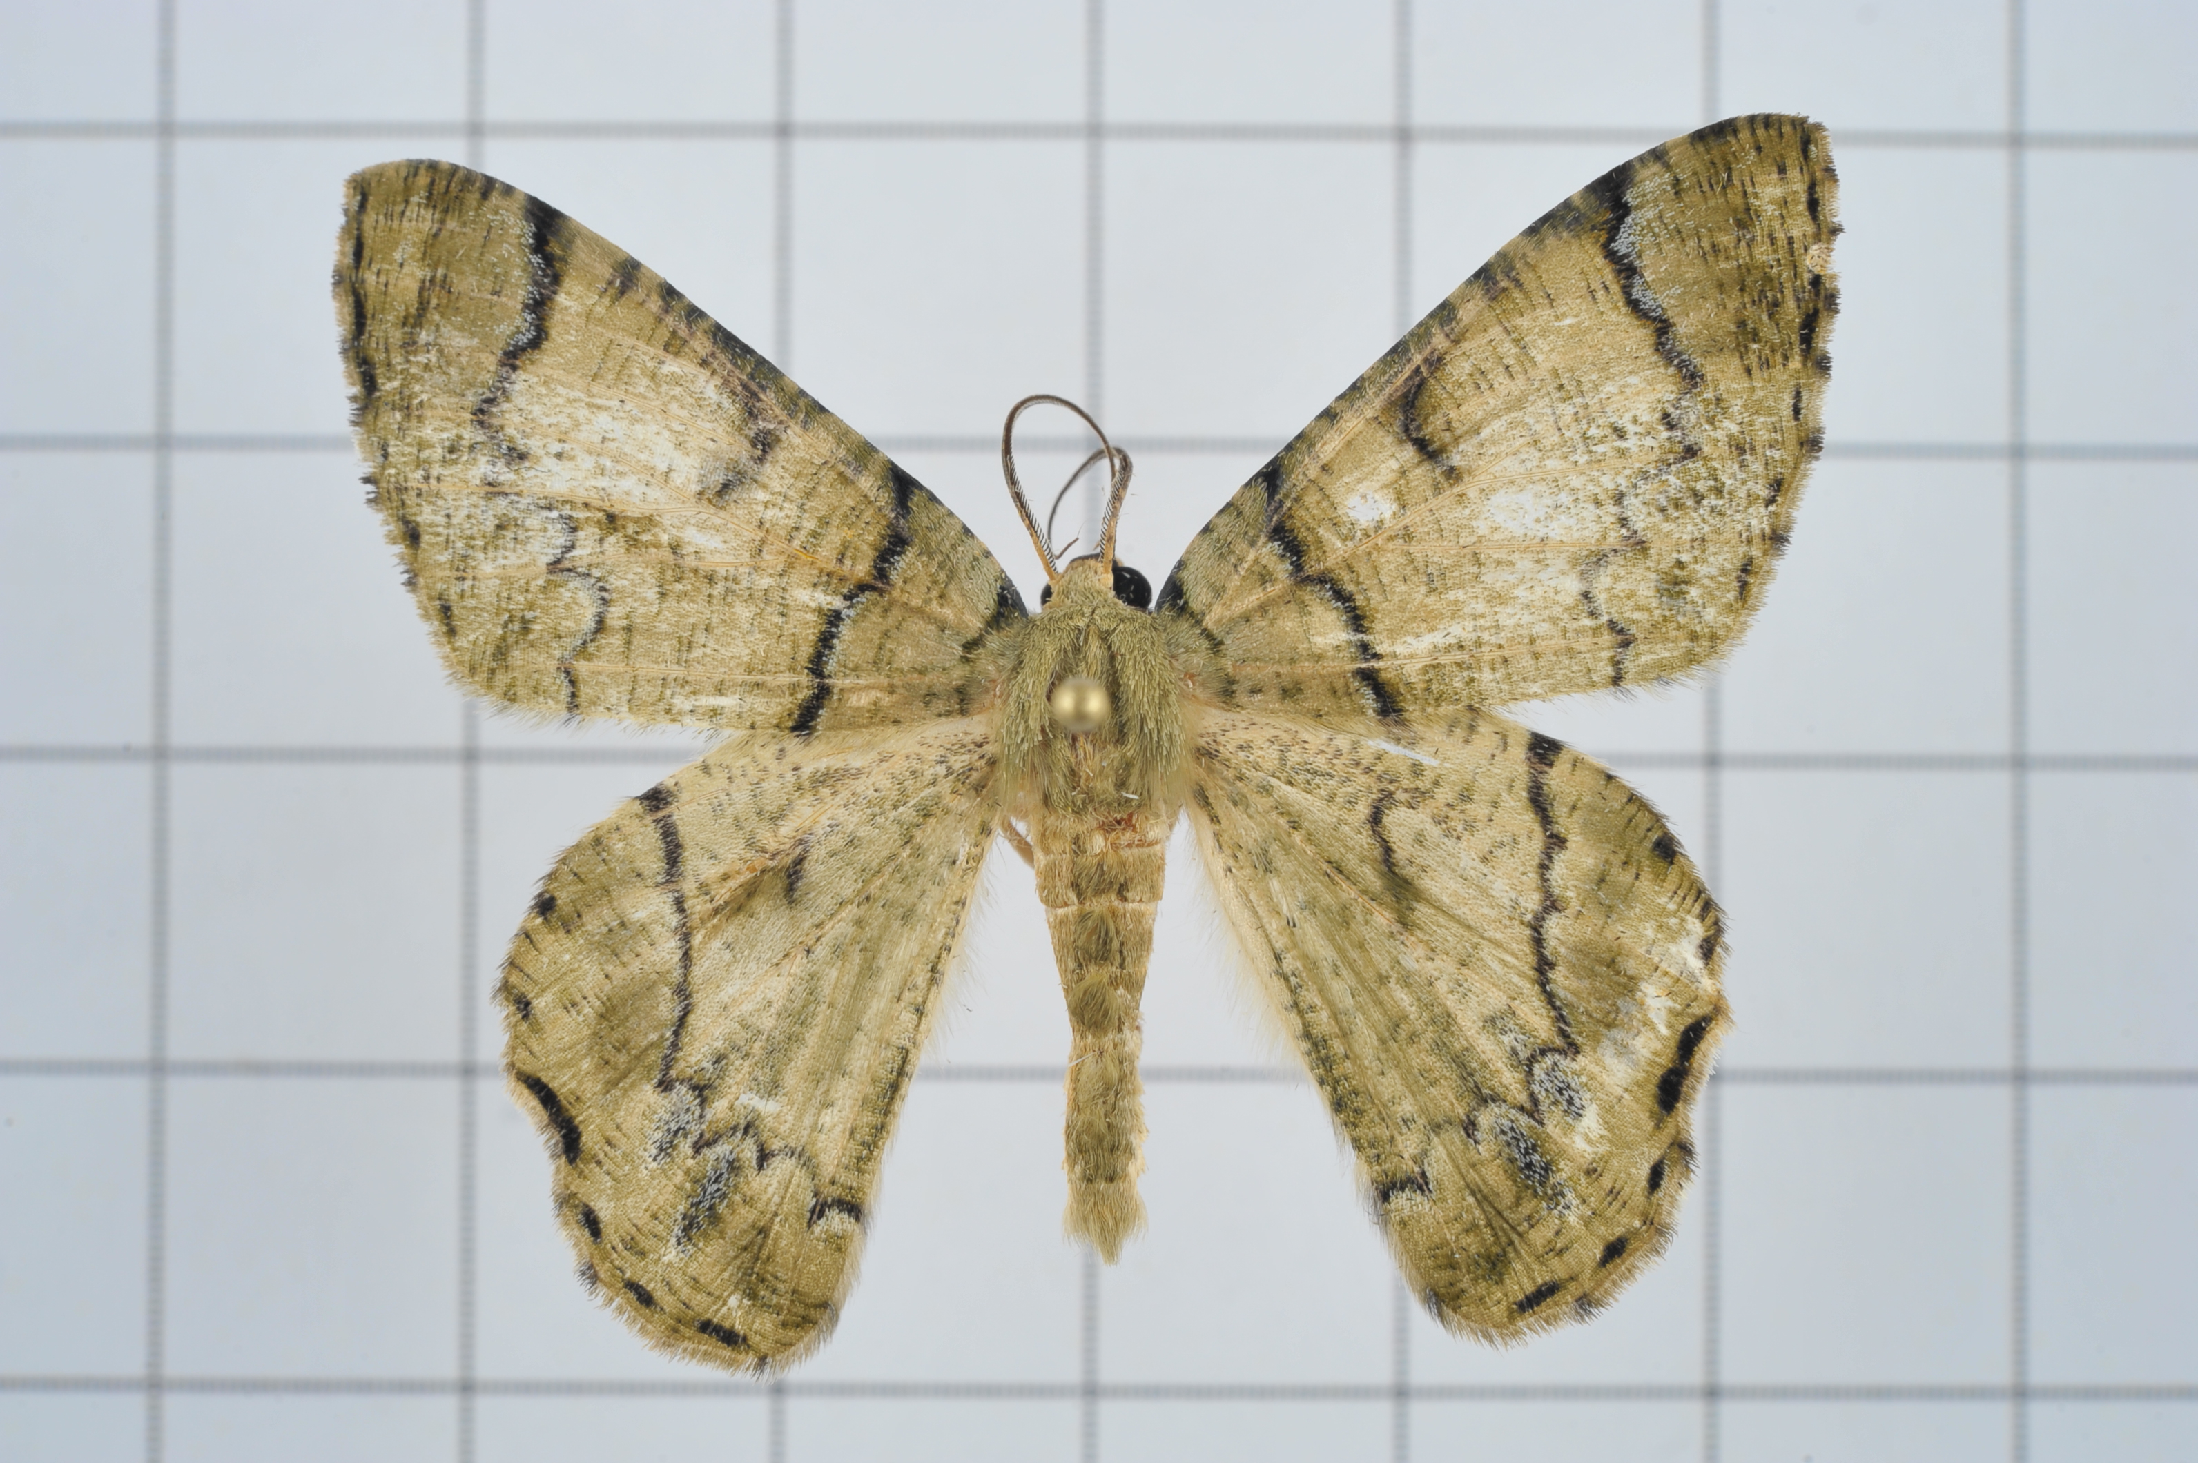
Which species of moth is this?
Lophophelma iterans onerosus
